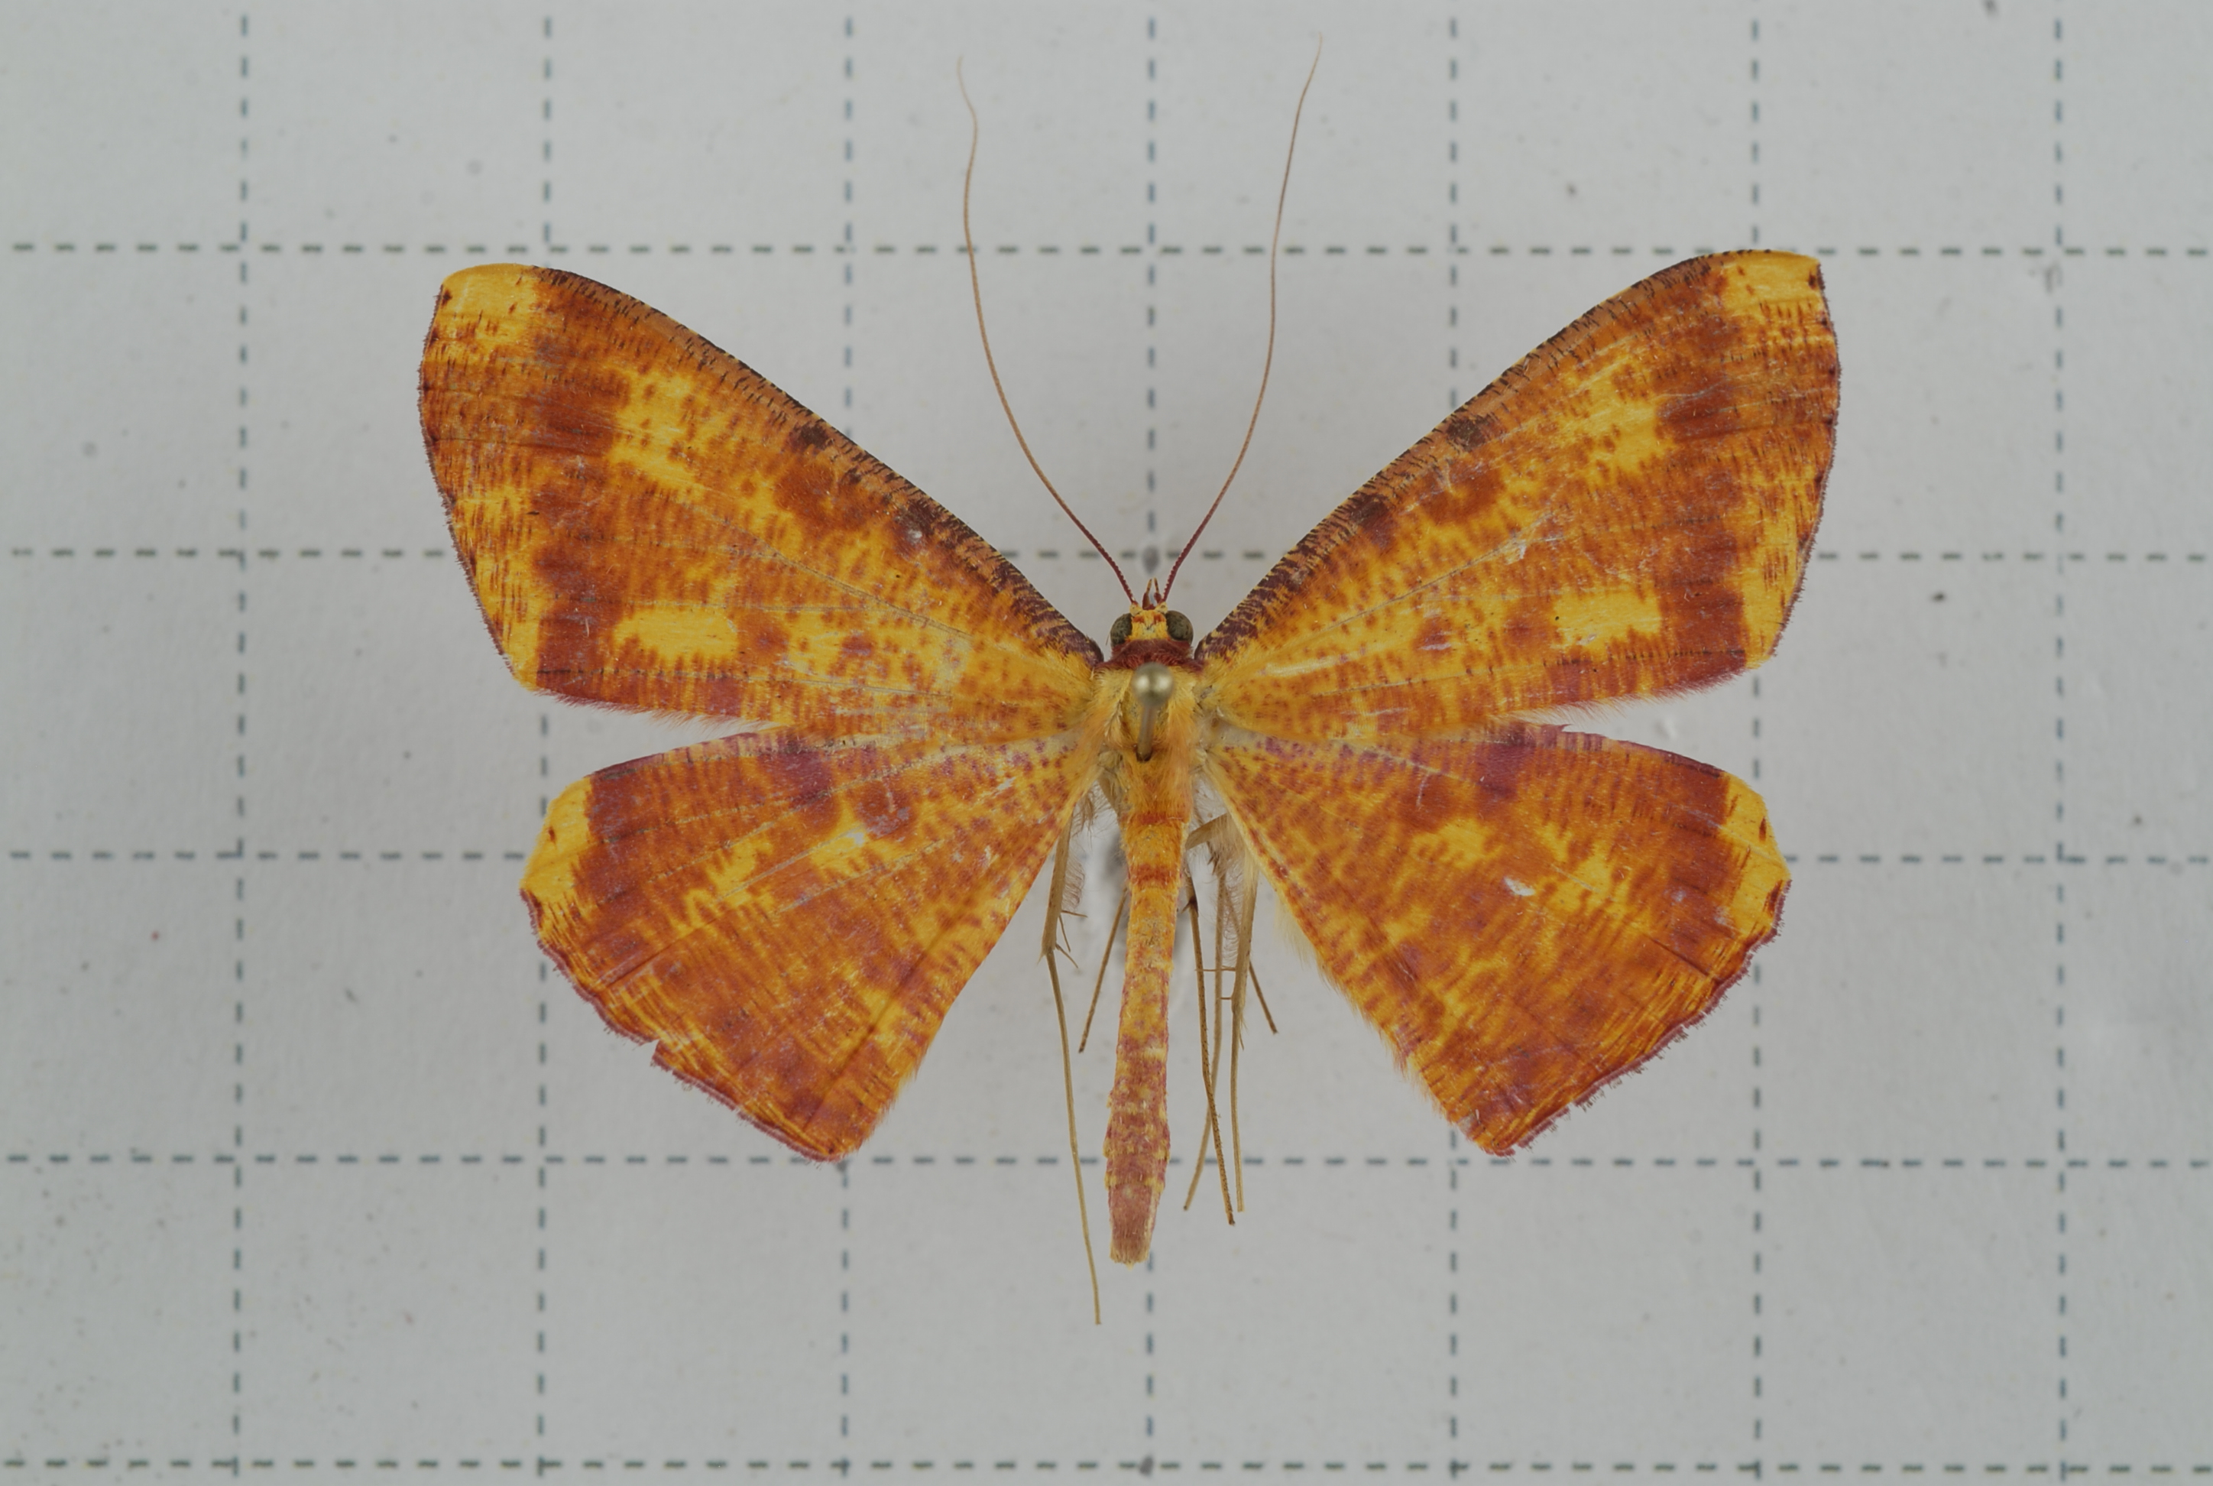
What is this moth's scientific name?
Eumelea ludovicata ludovicata
